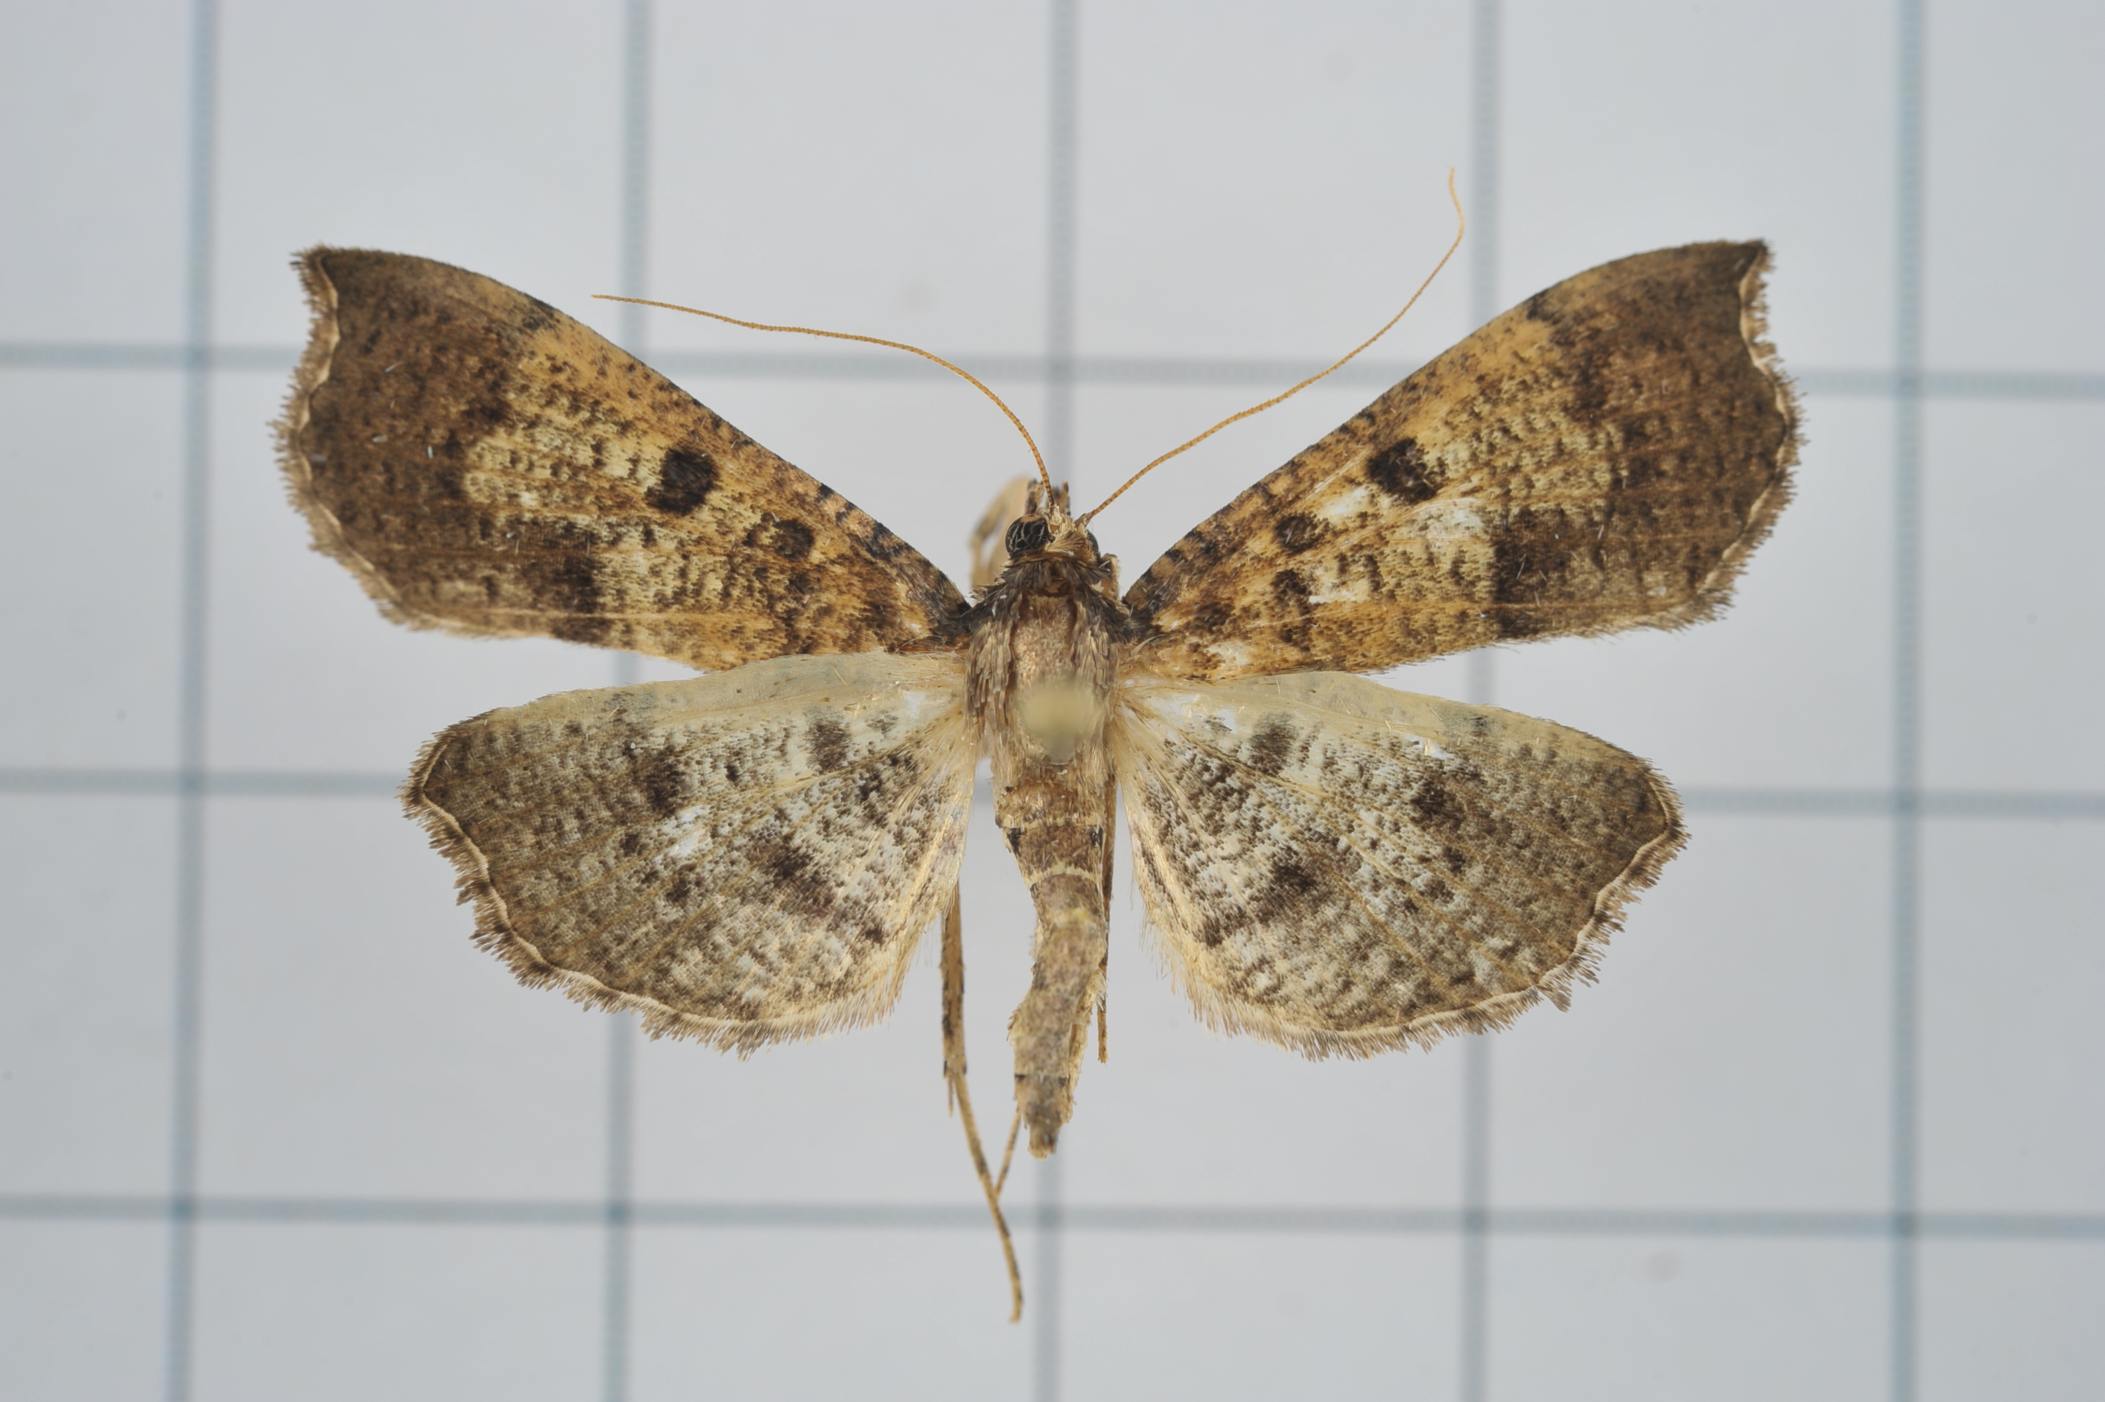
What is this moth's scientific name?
Ceratarcha umbrosa
